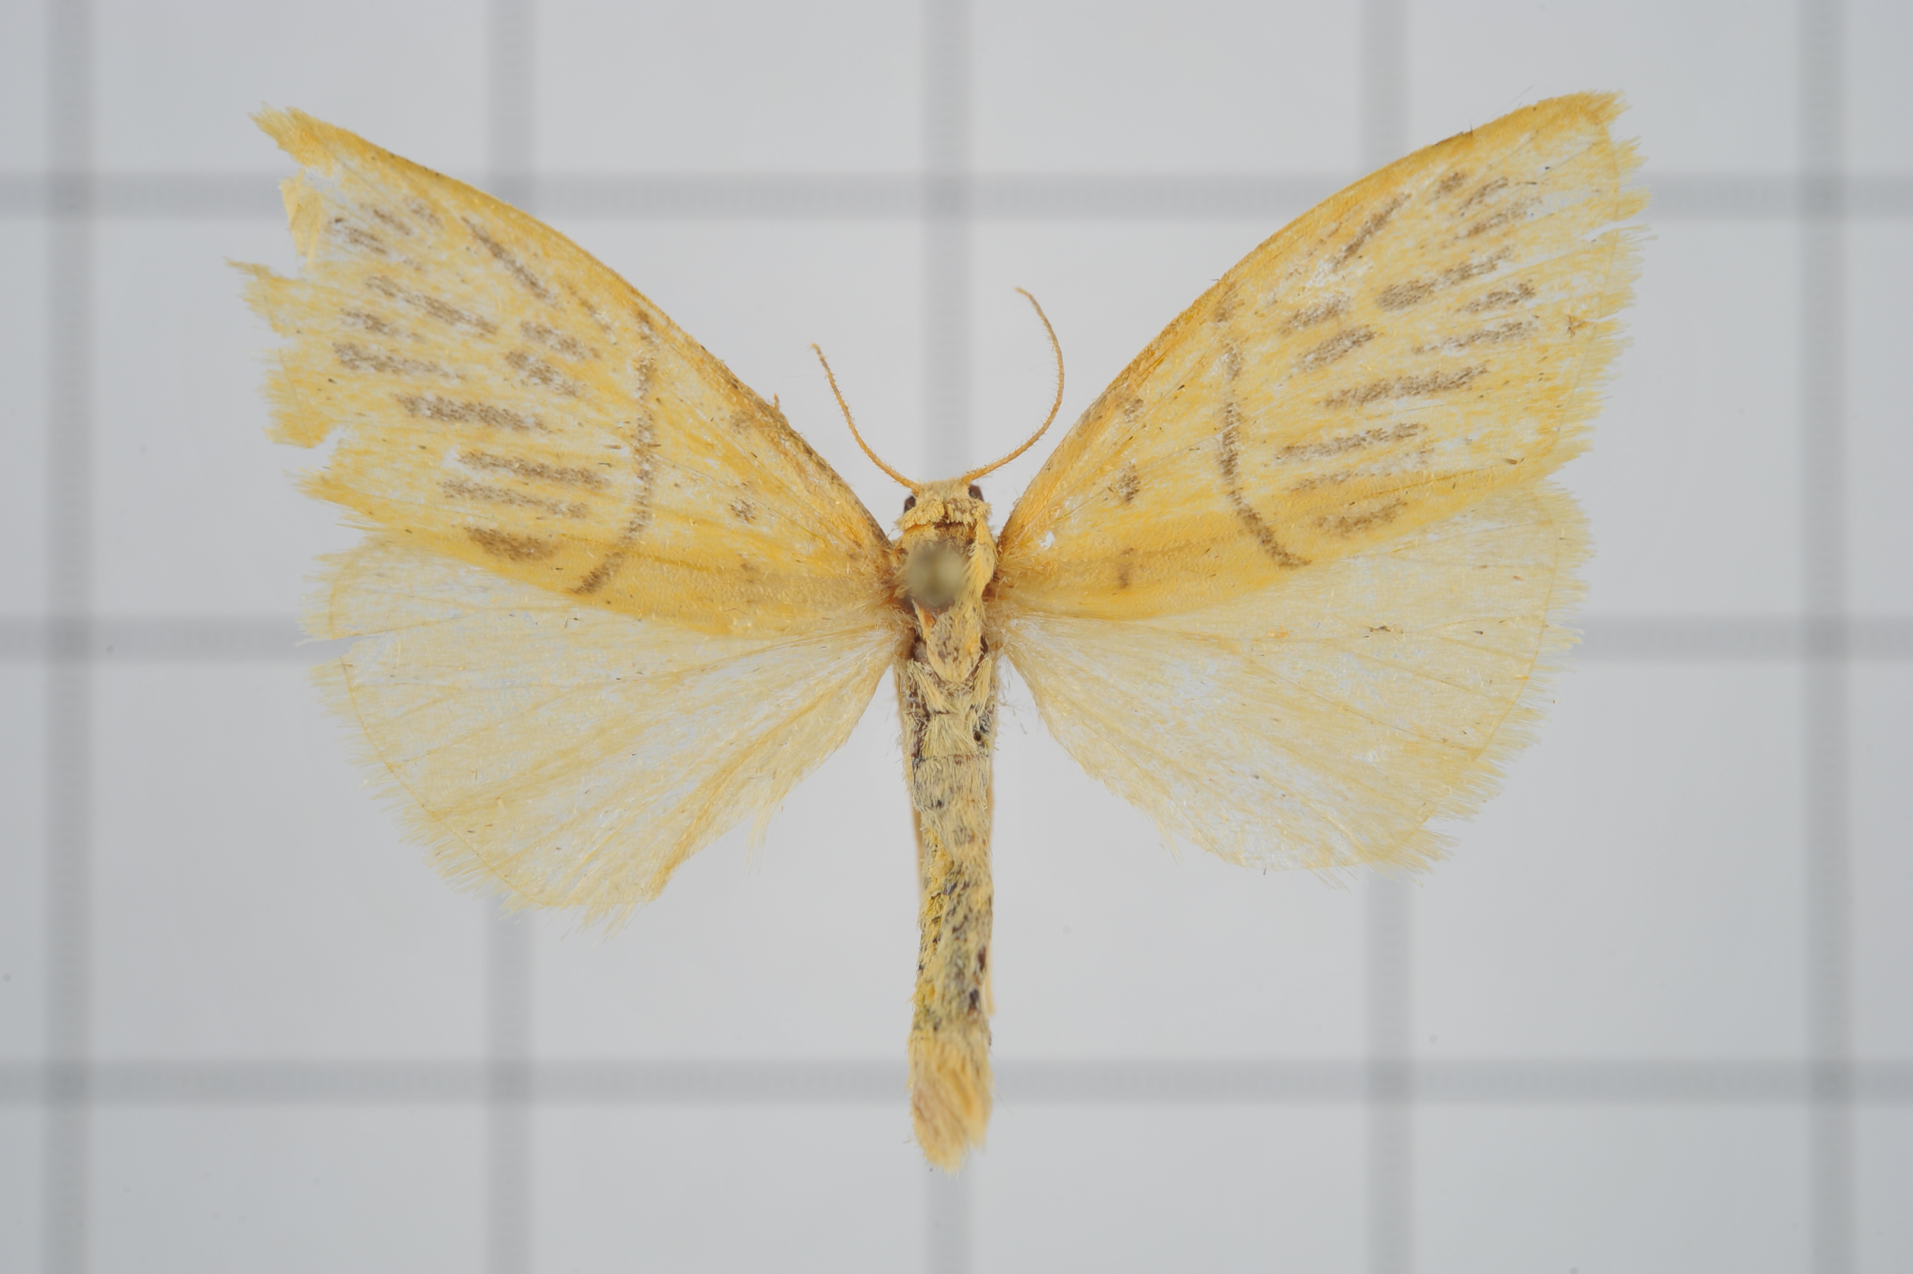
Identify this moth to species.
Stigmatophora karenkonis
